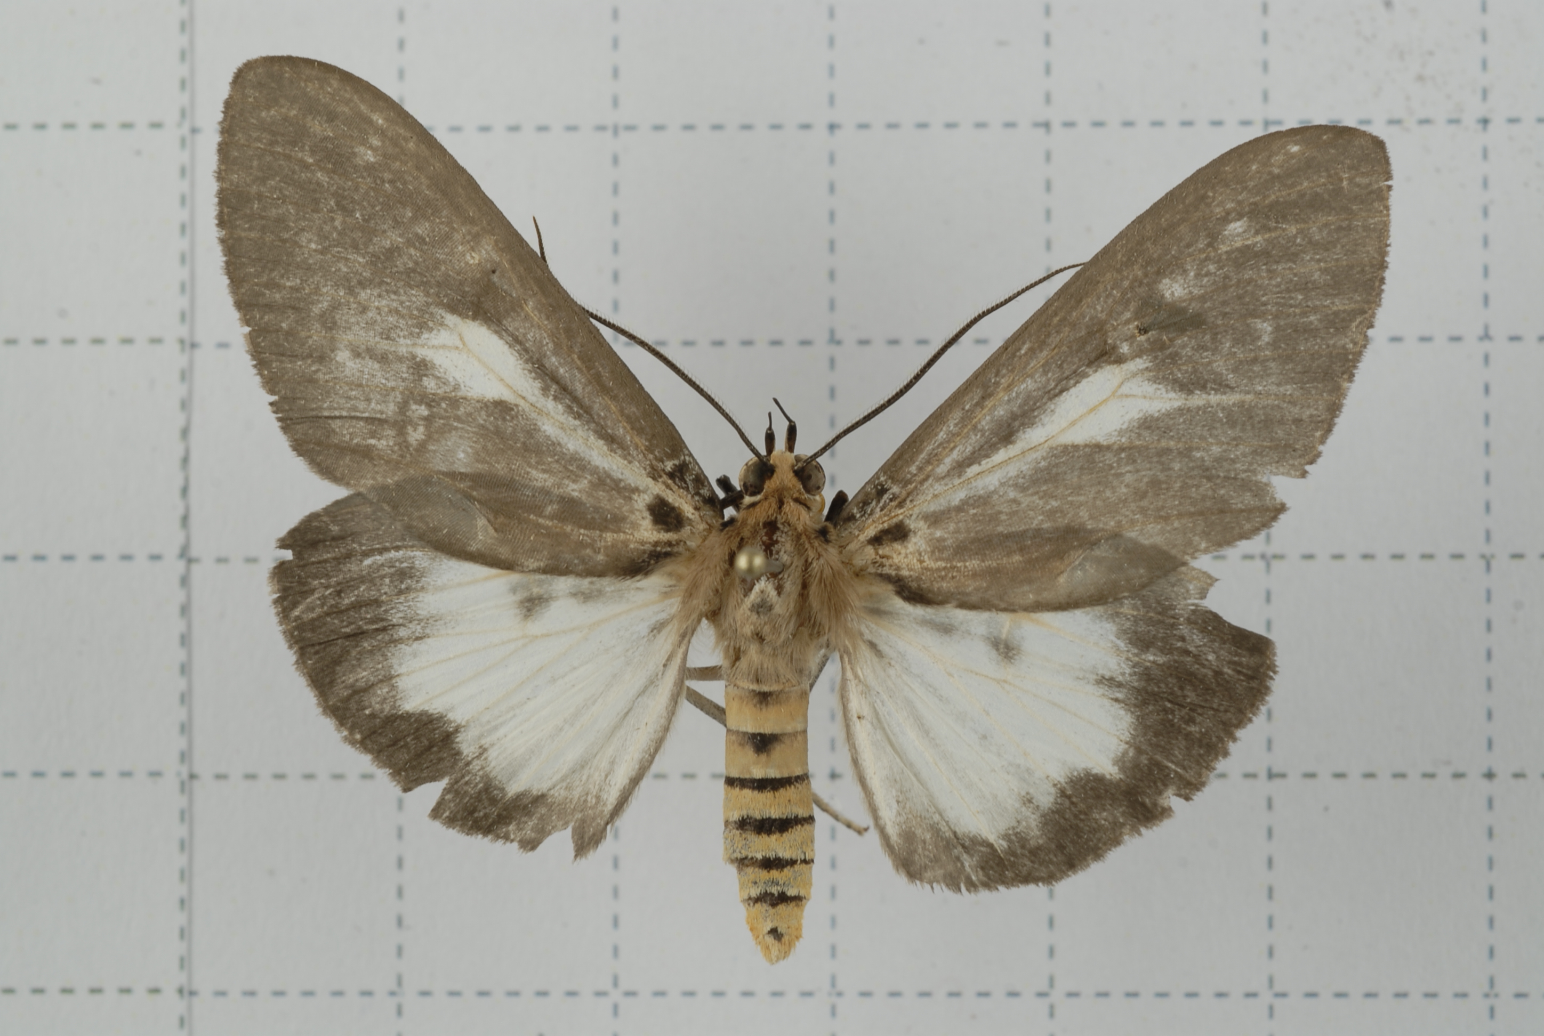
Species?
Asota heliconia zebrina
